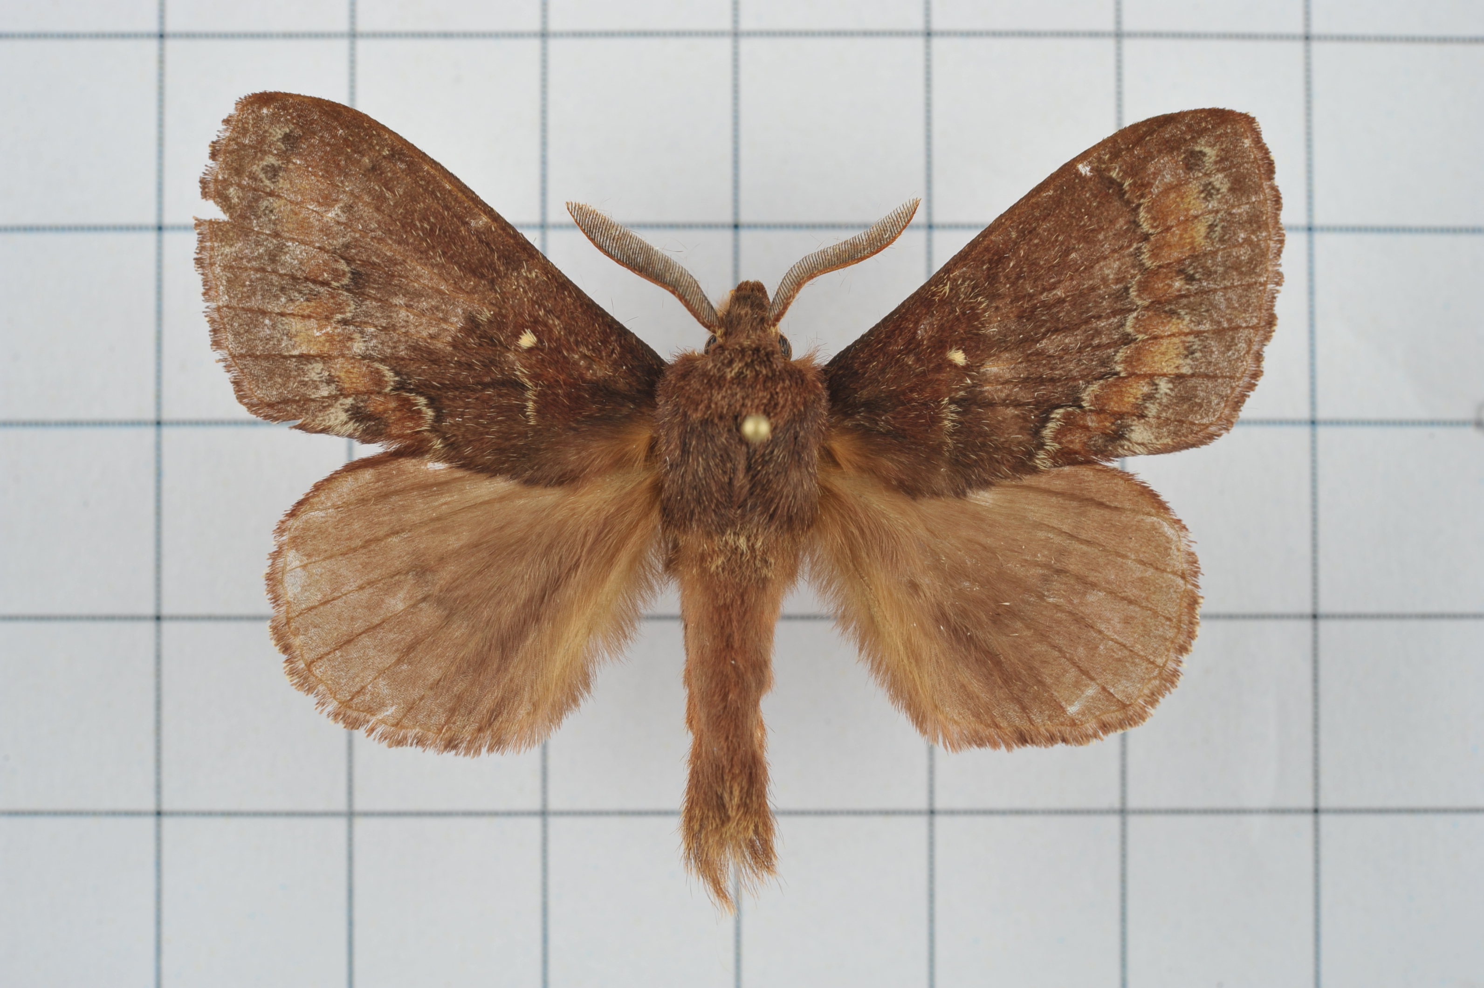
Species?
Dendrolimus arizana
